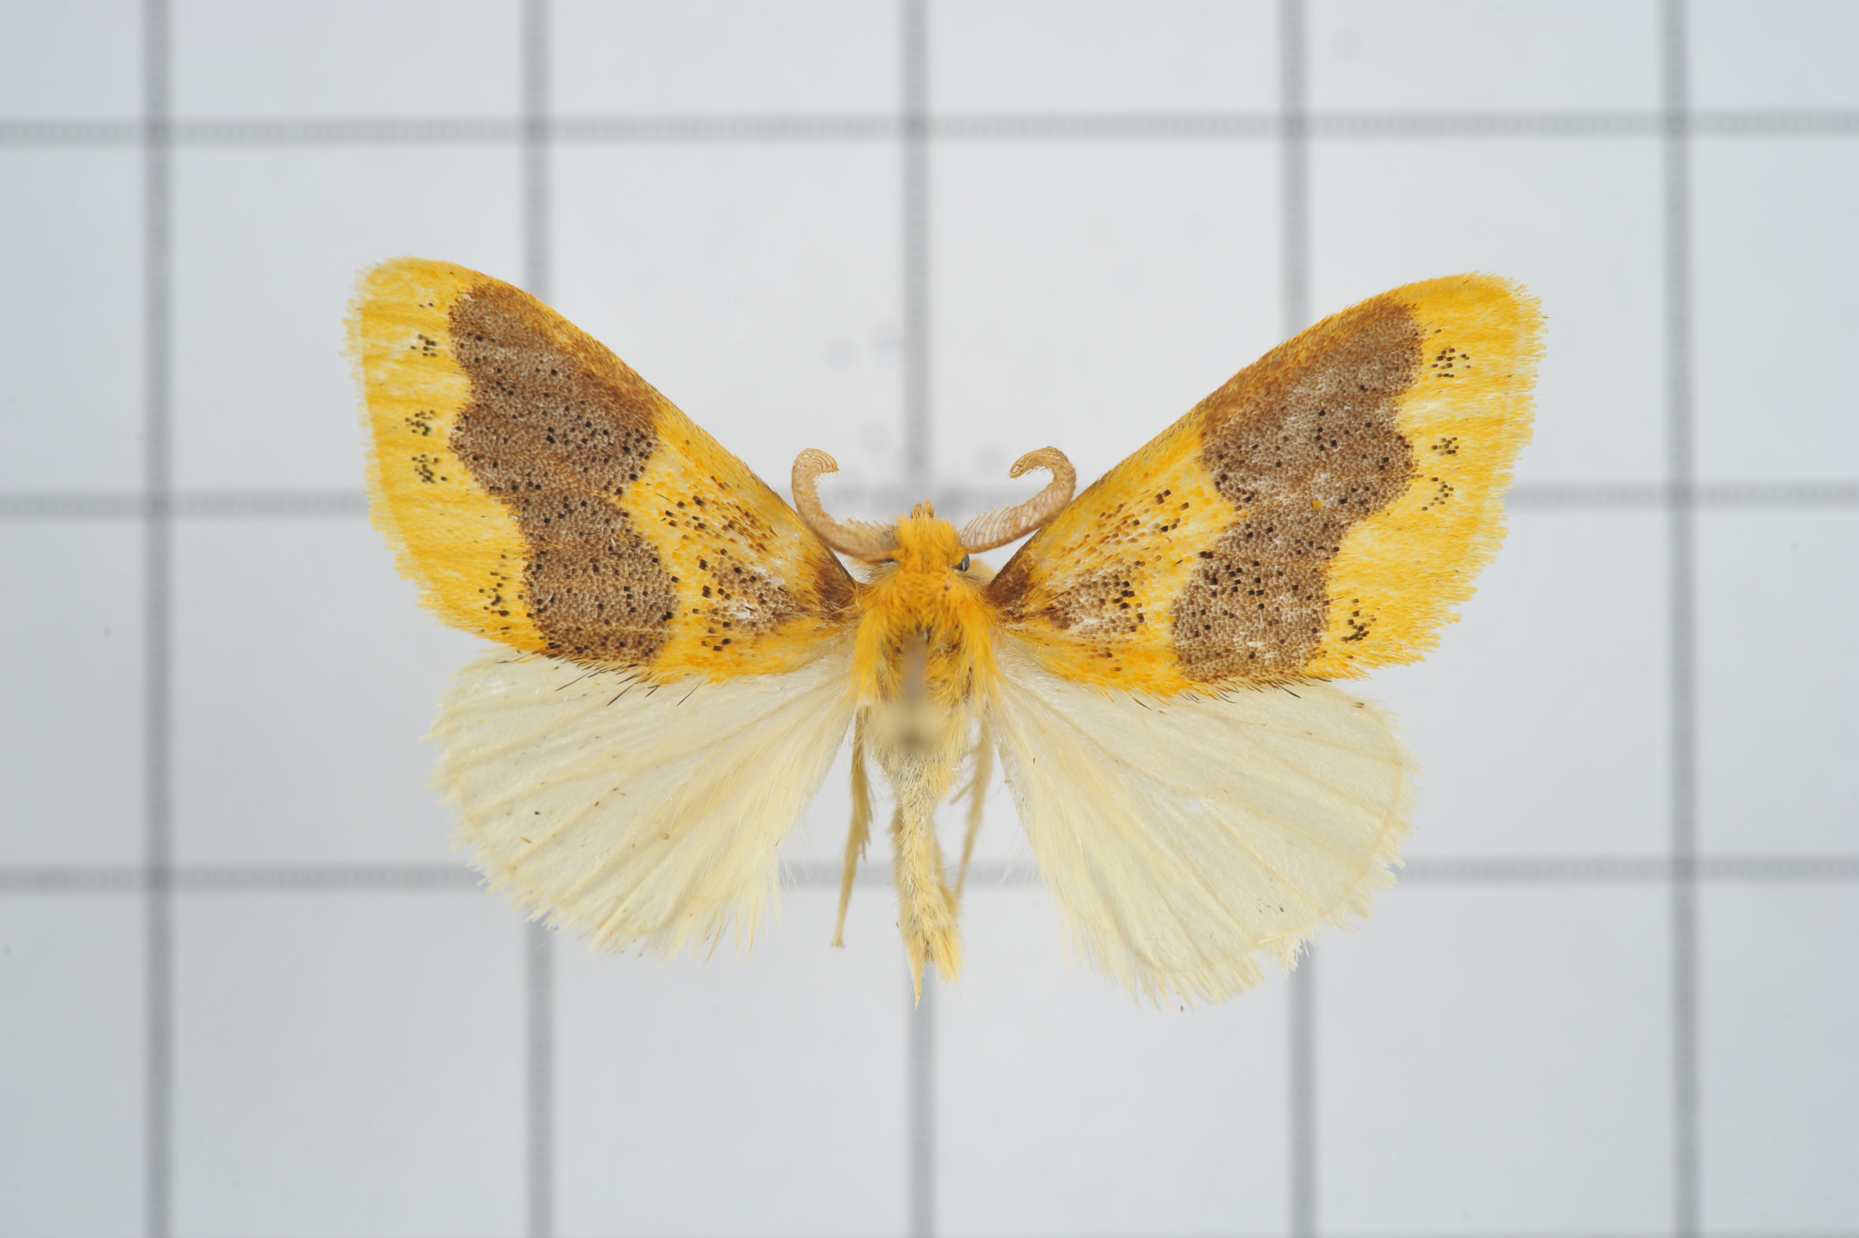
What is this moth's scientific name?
Euproctis purpureofasciata
